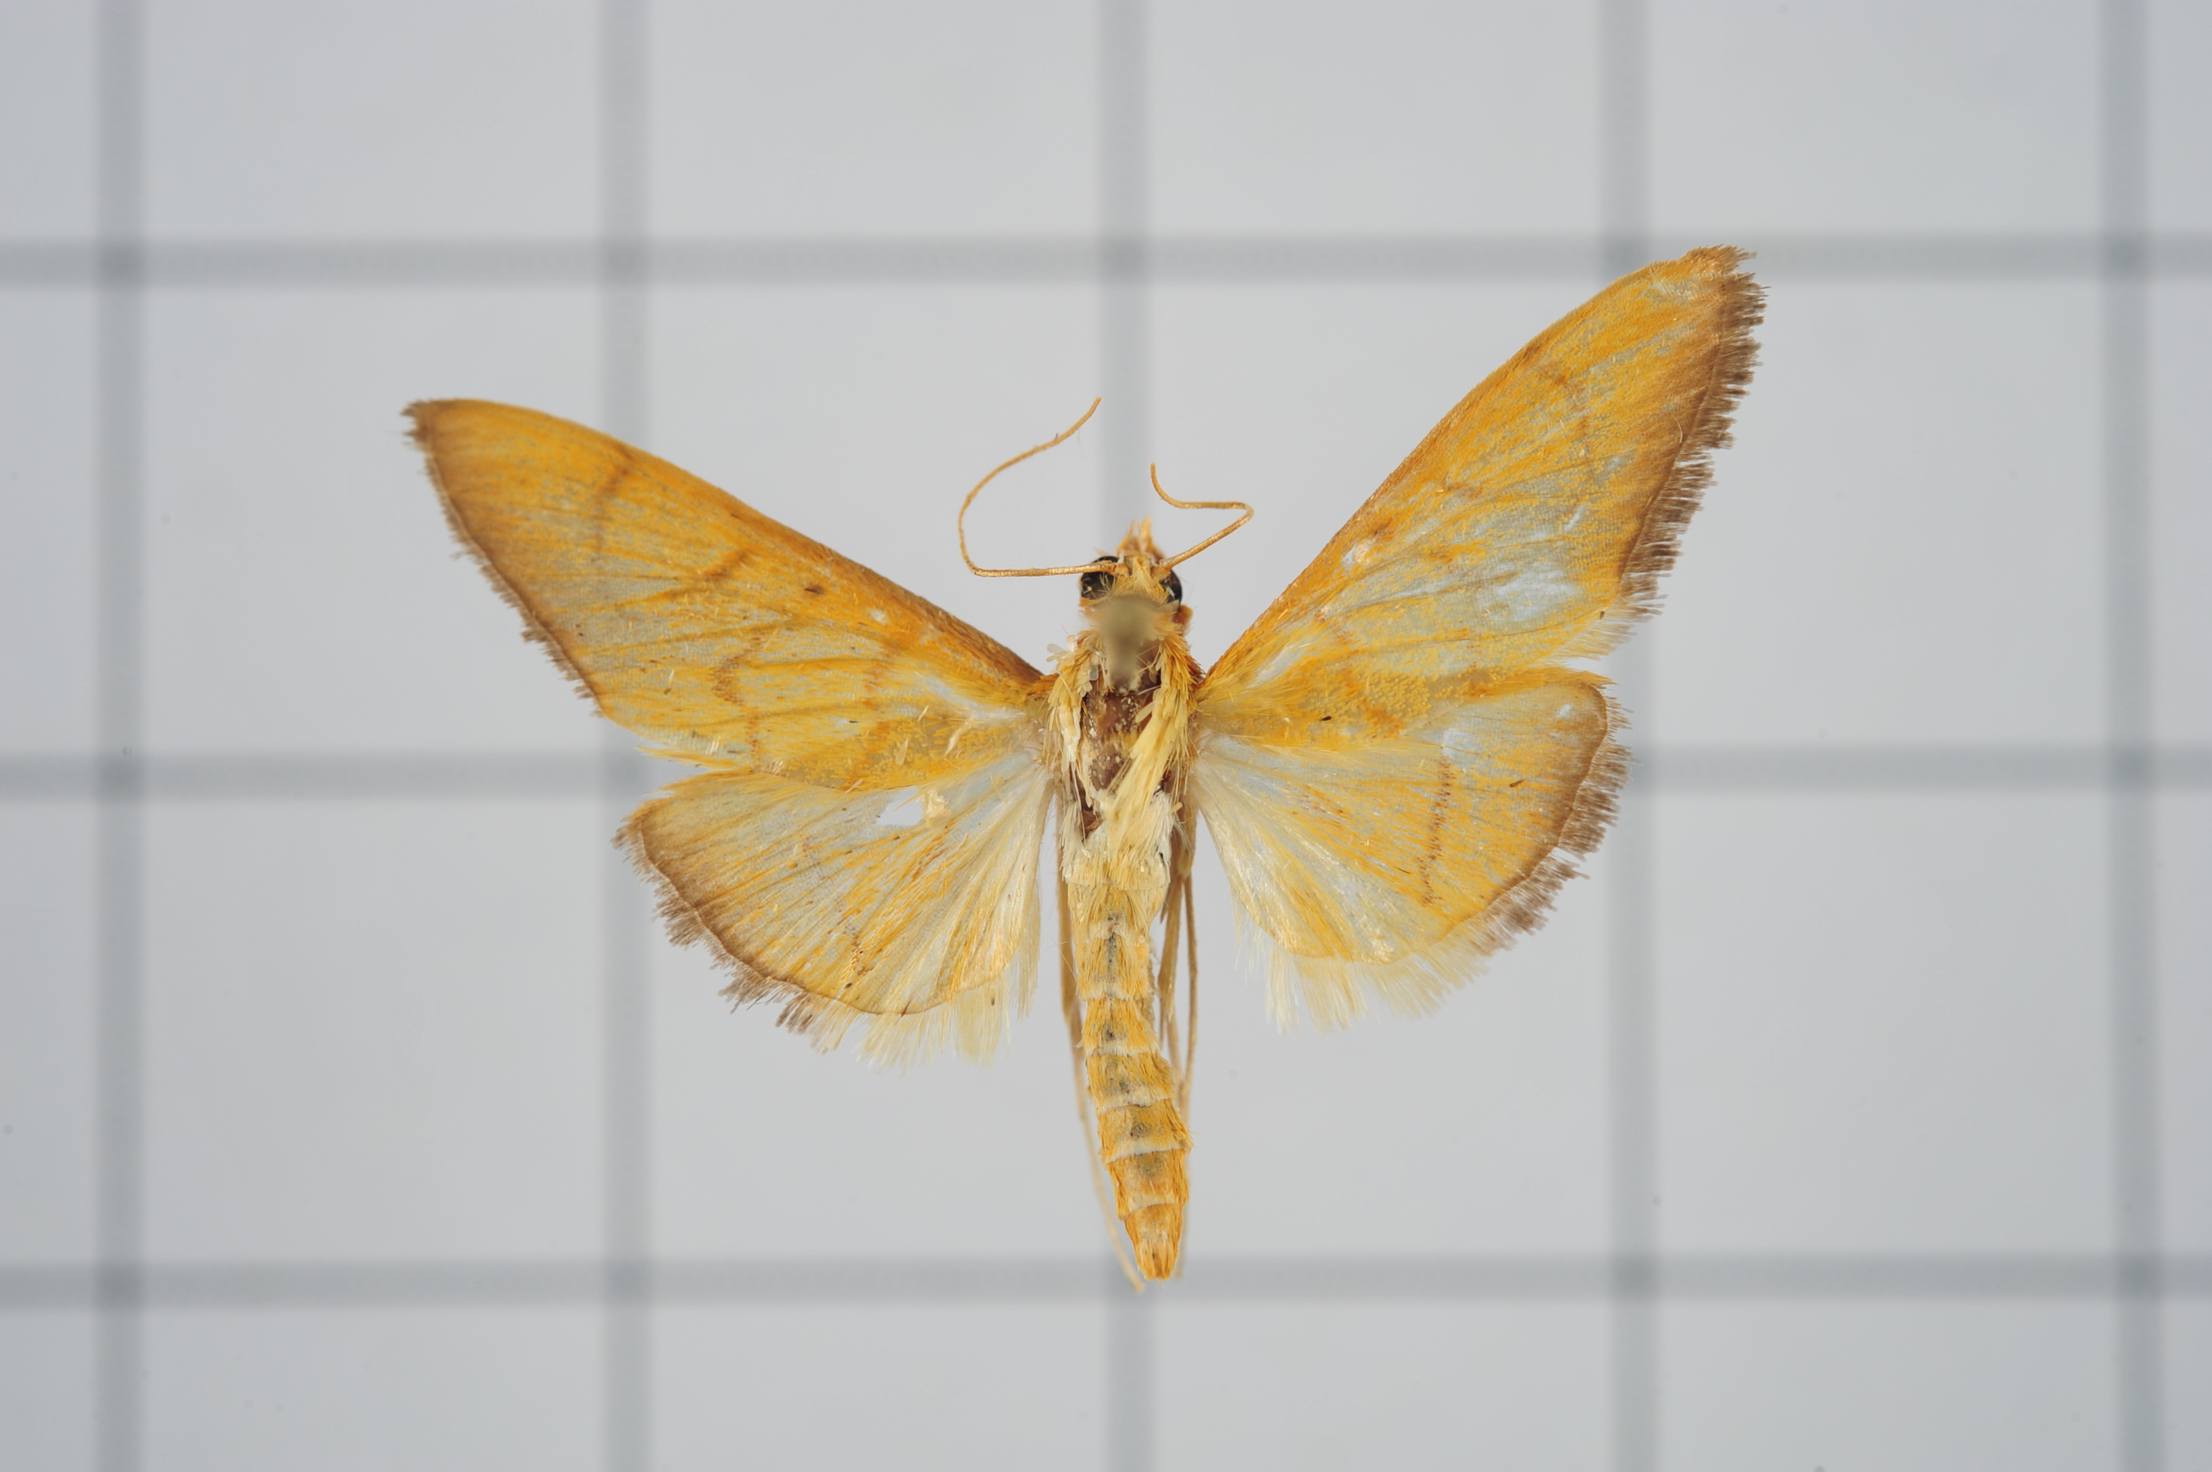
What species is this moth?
Toxobotys nea
